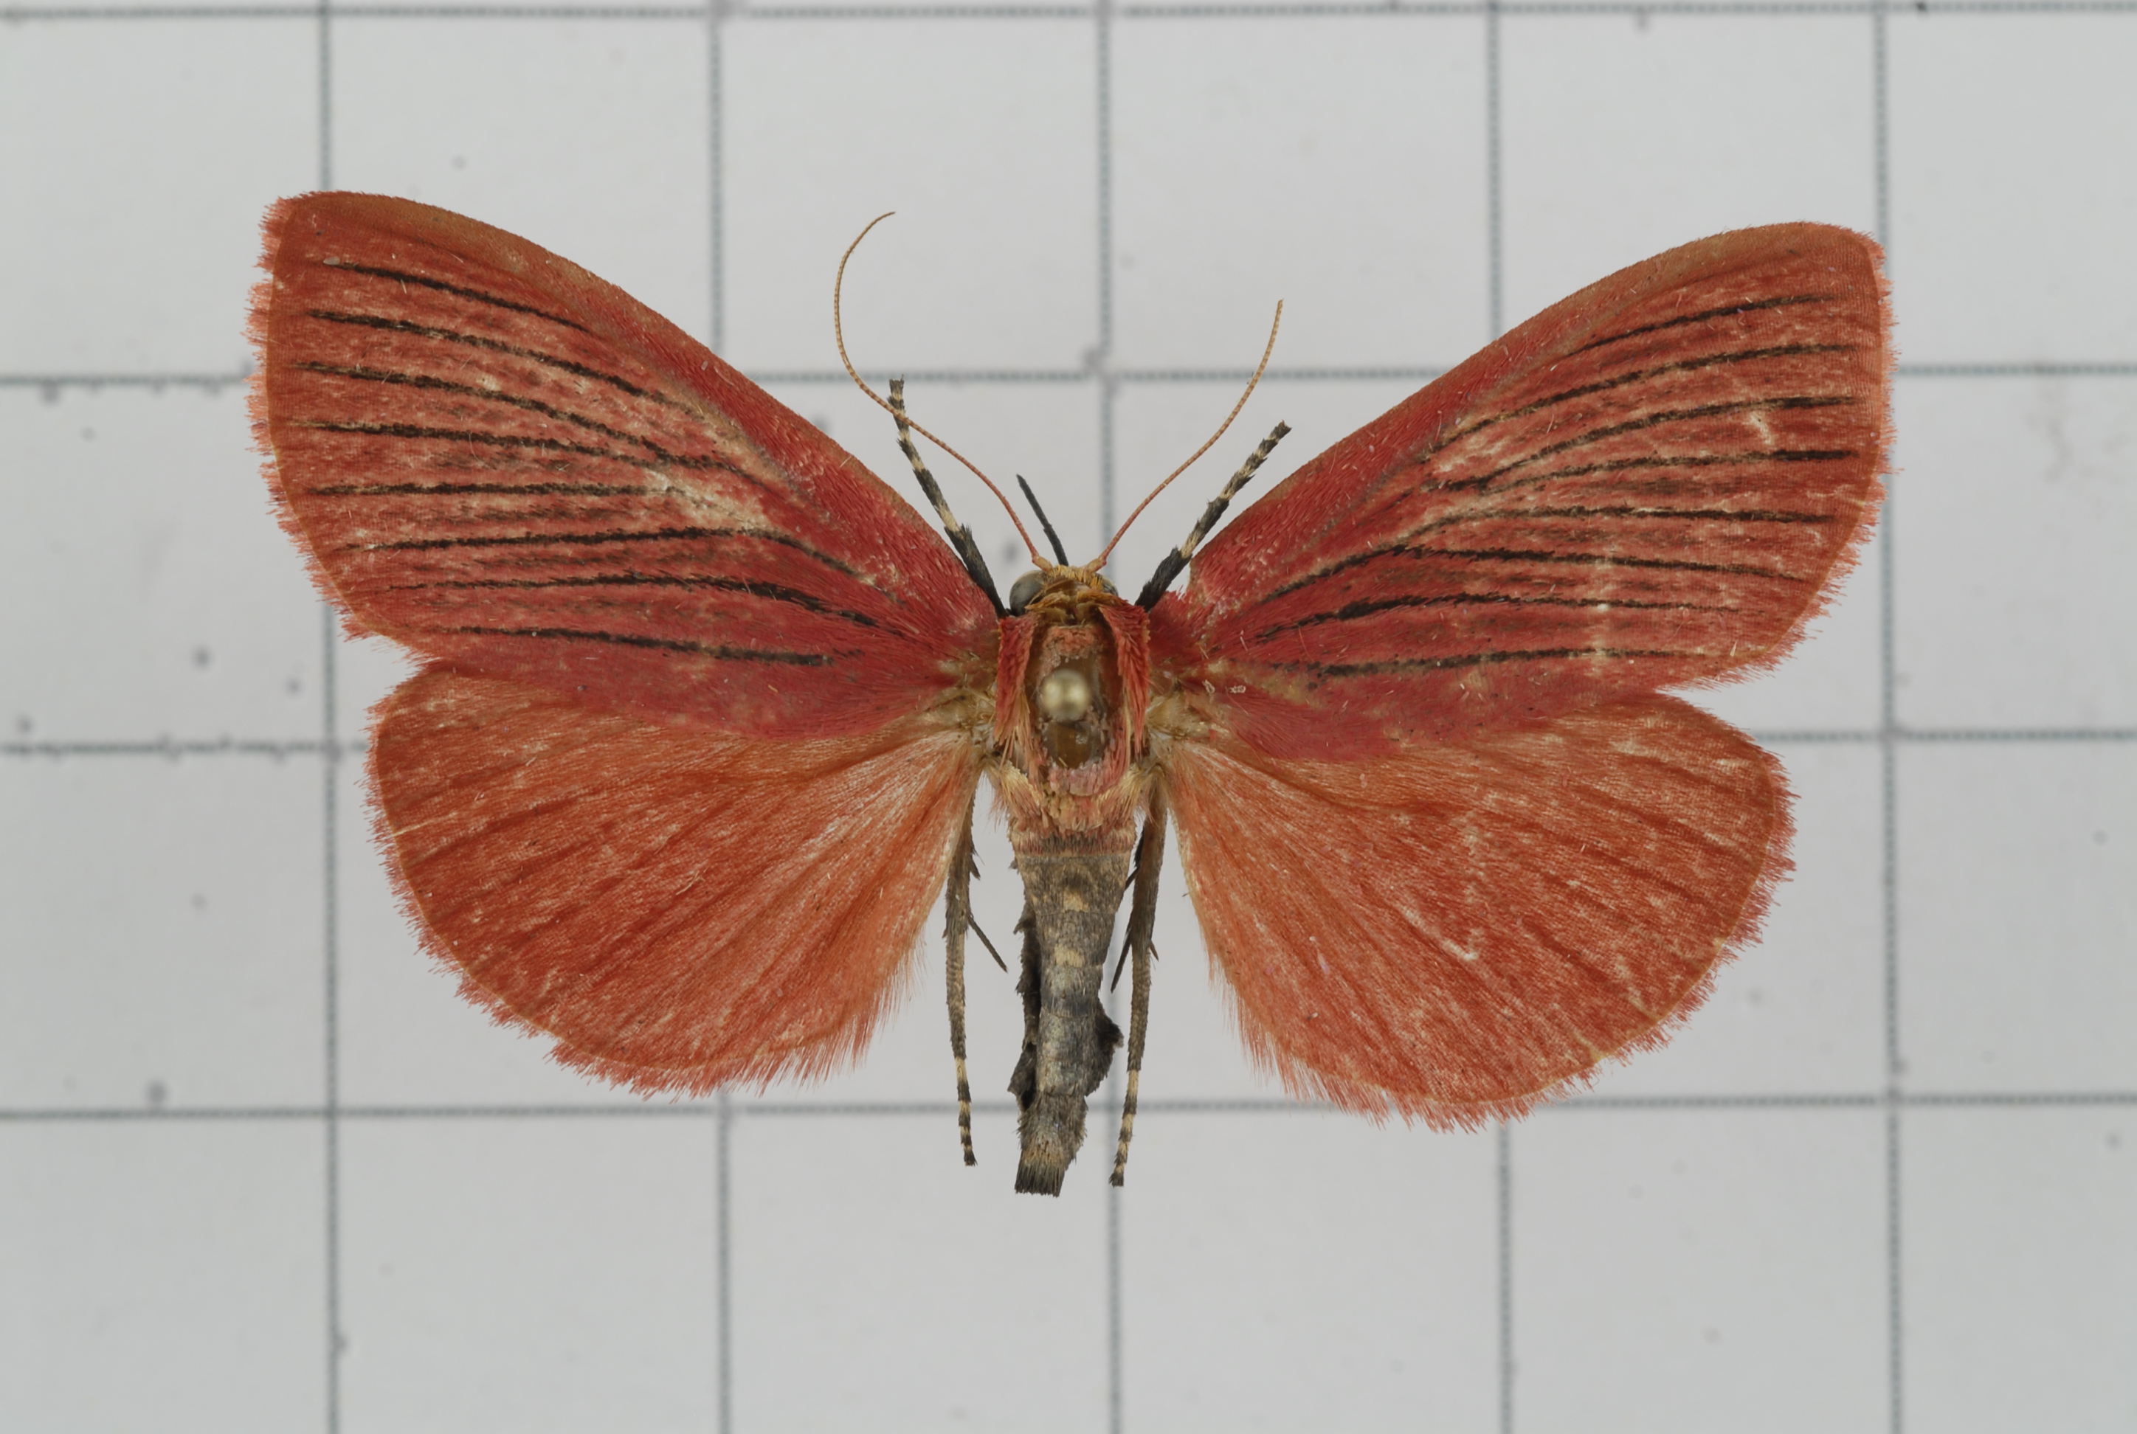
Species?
Arctioblepsis rubida
